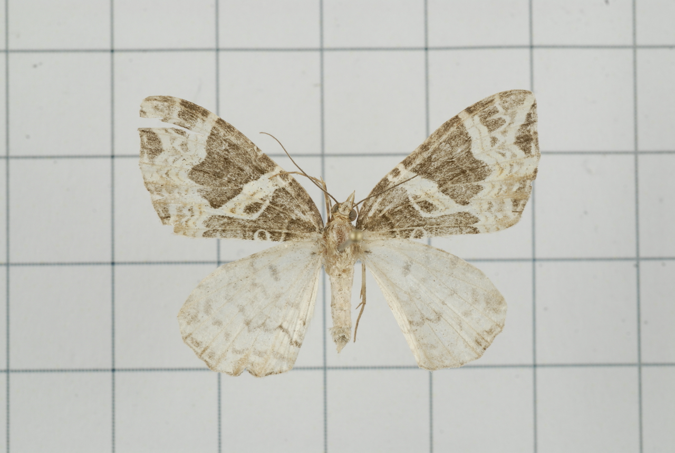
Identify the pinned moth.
Eustroma contorta
